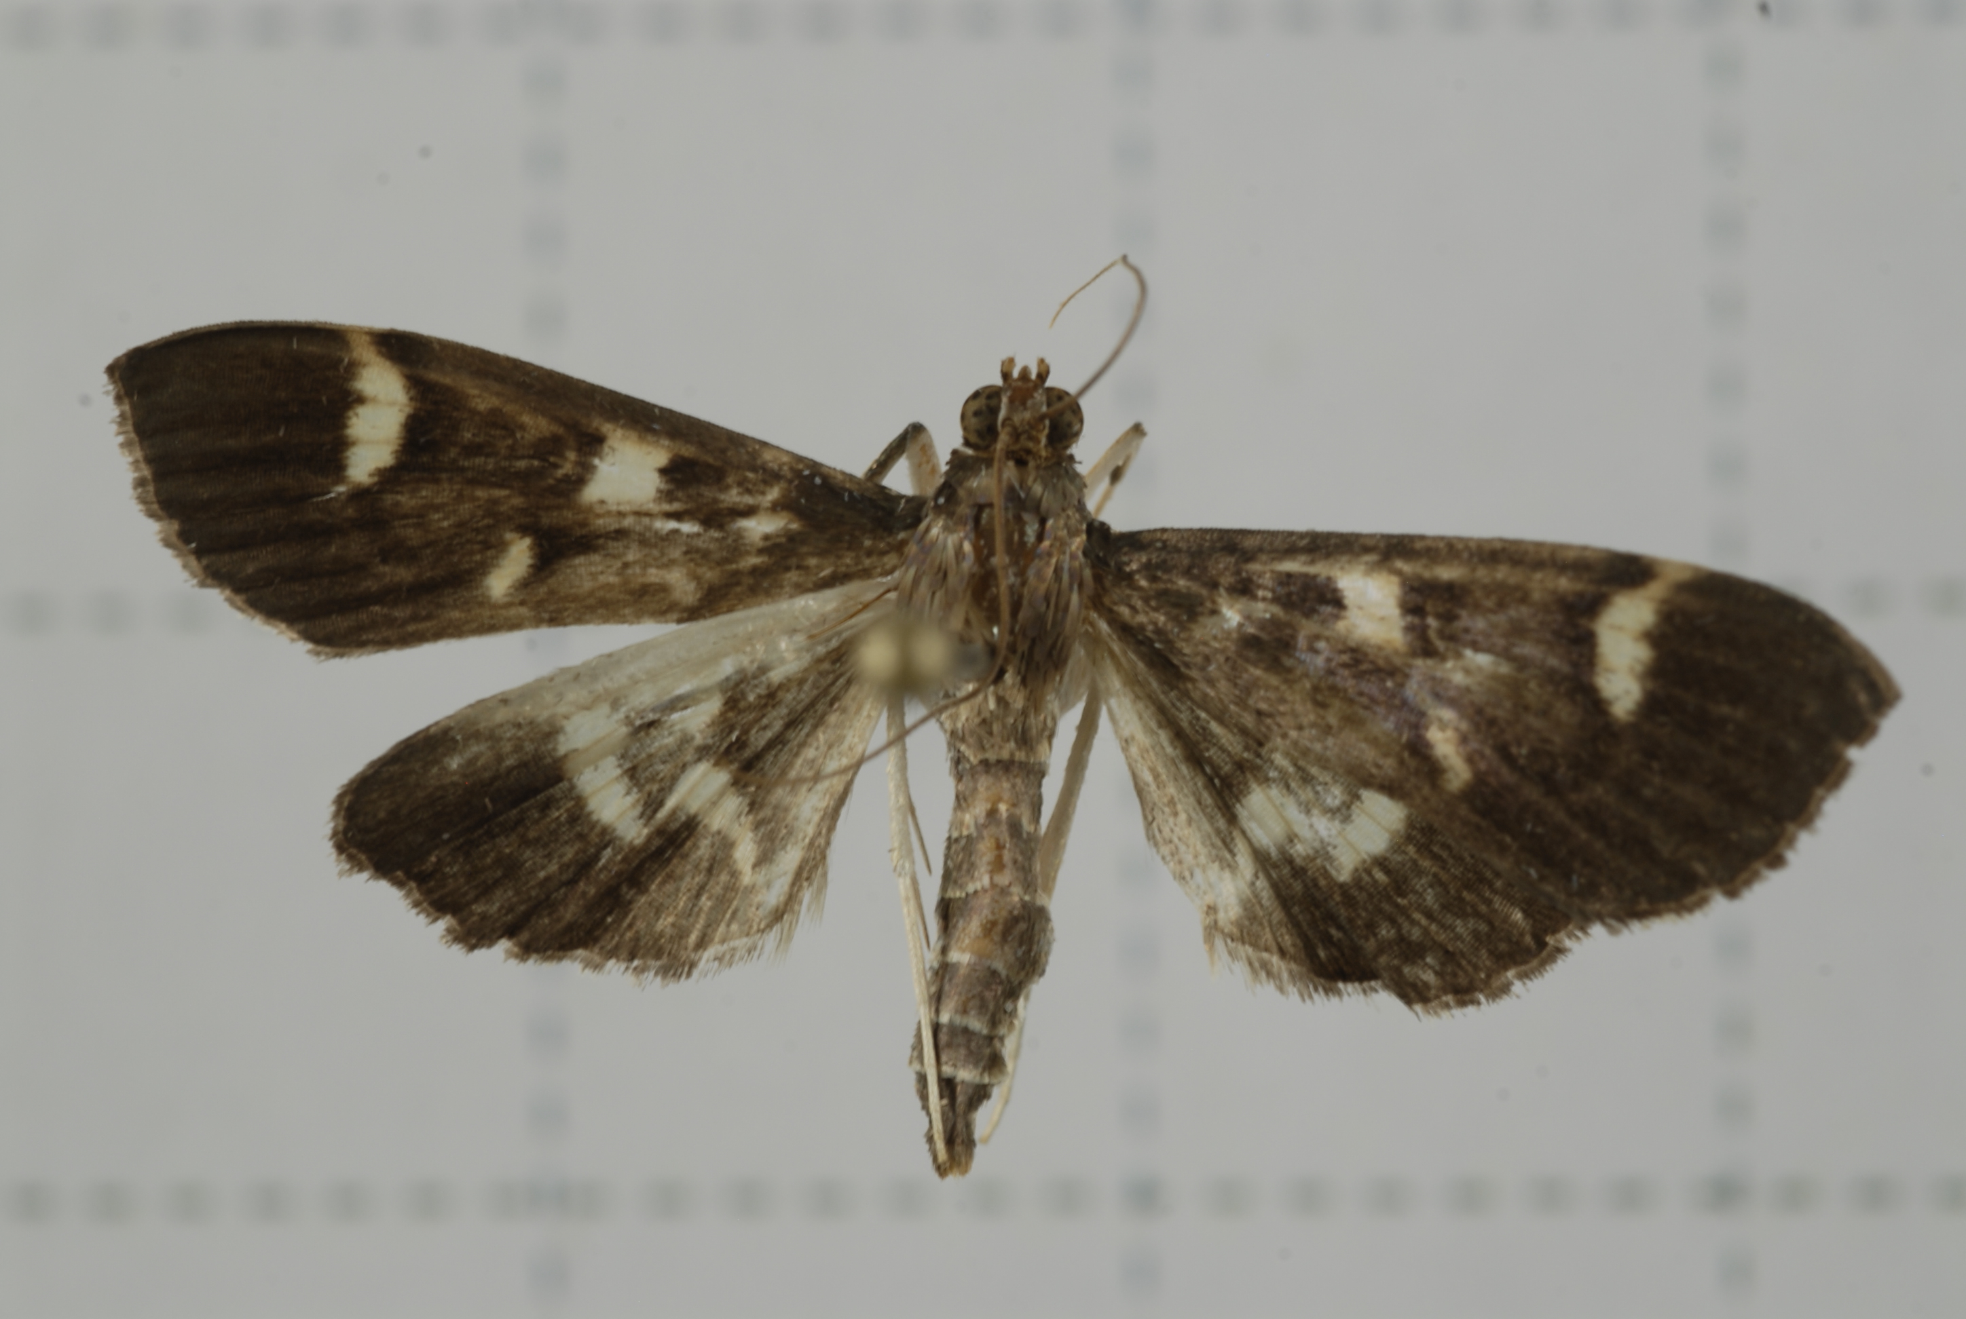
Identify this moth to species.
Herpetogramma luctuosalis
